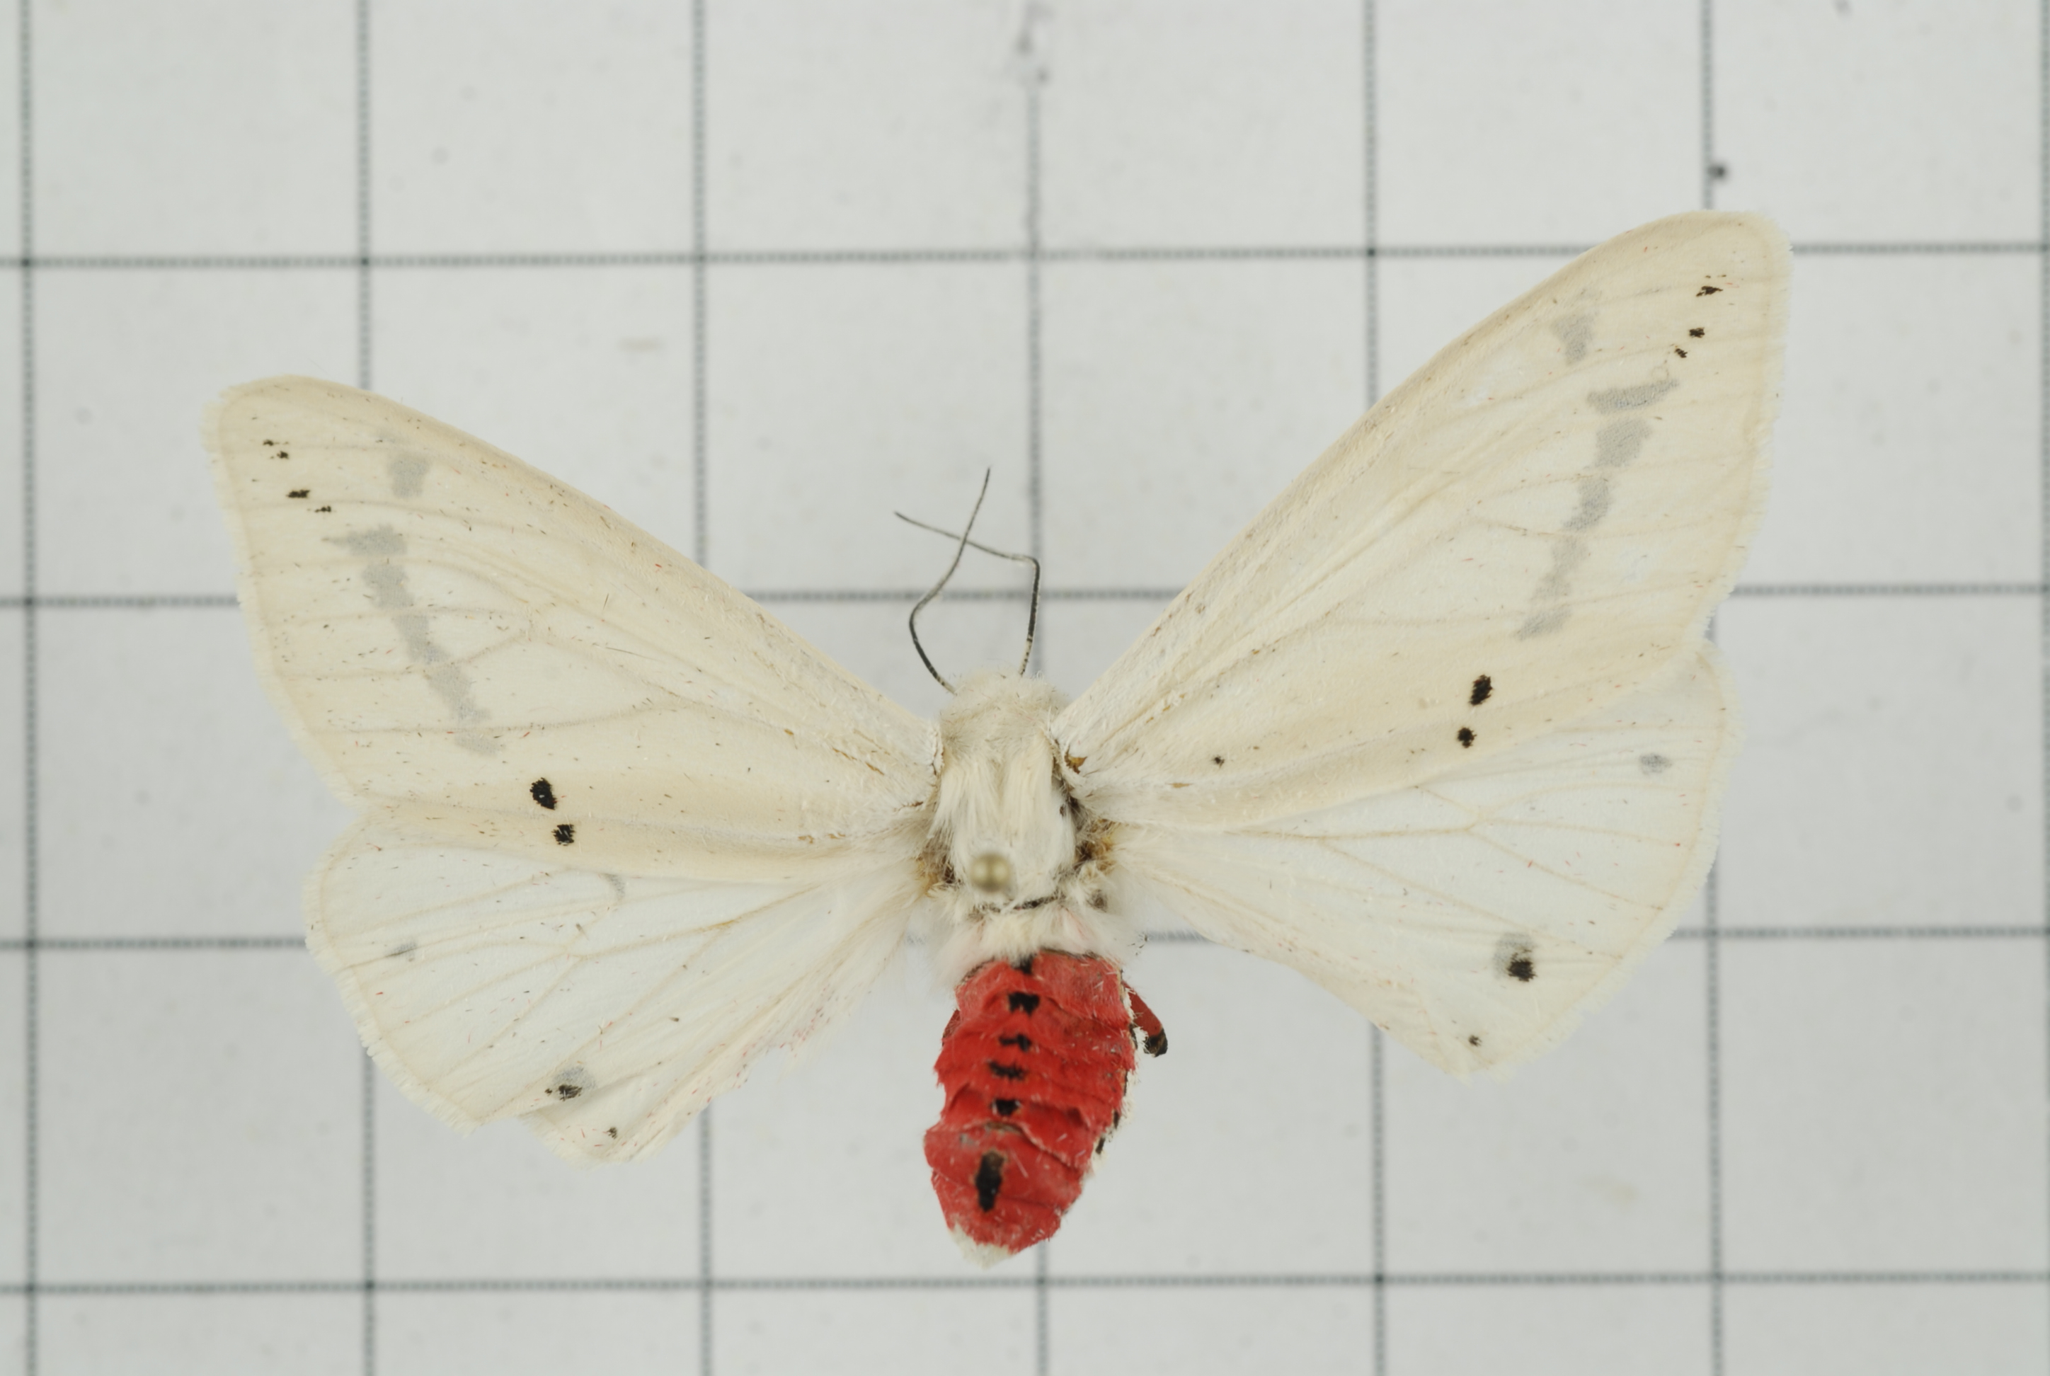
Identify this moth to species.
Spilarctia subcarnea
